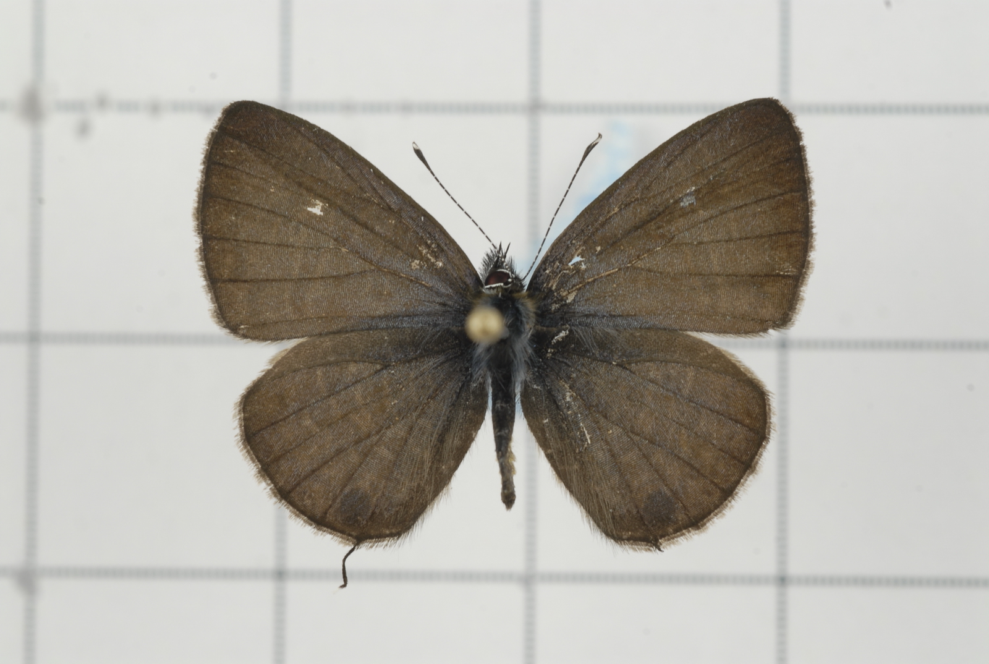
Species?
Prosotas nora formosana
